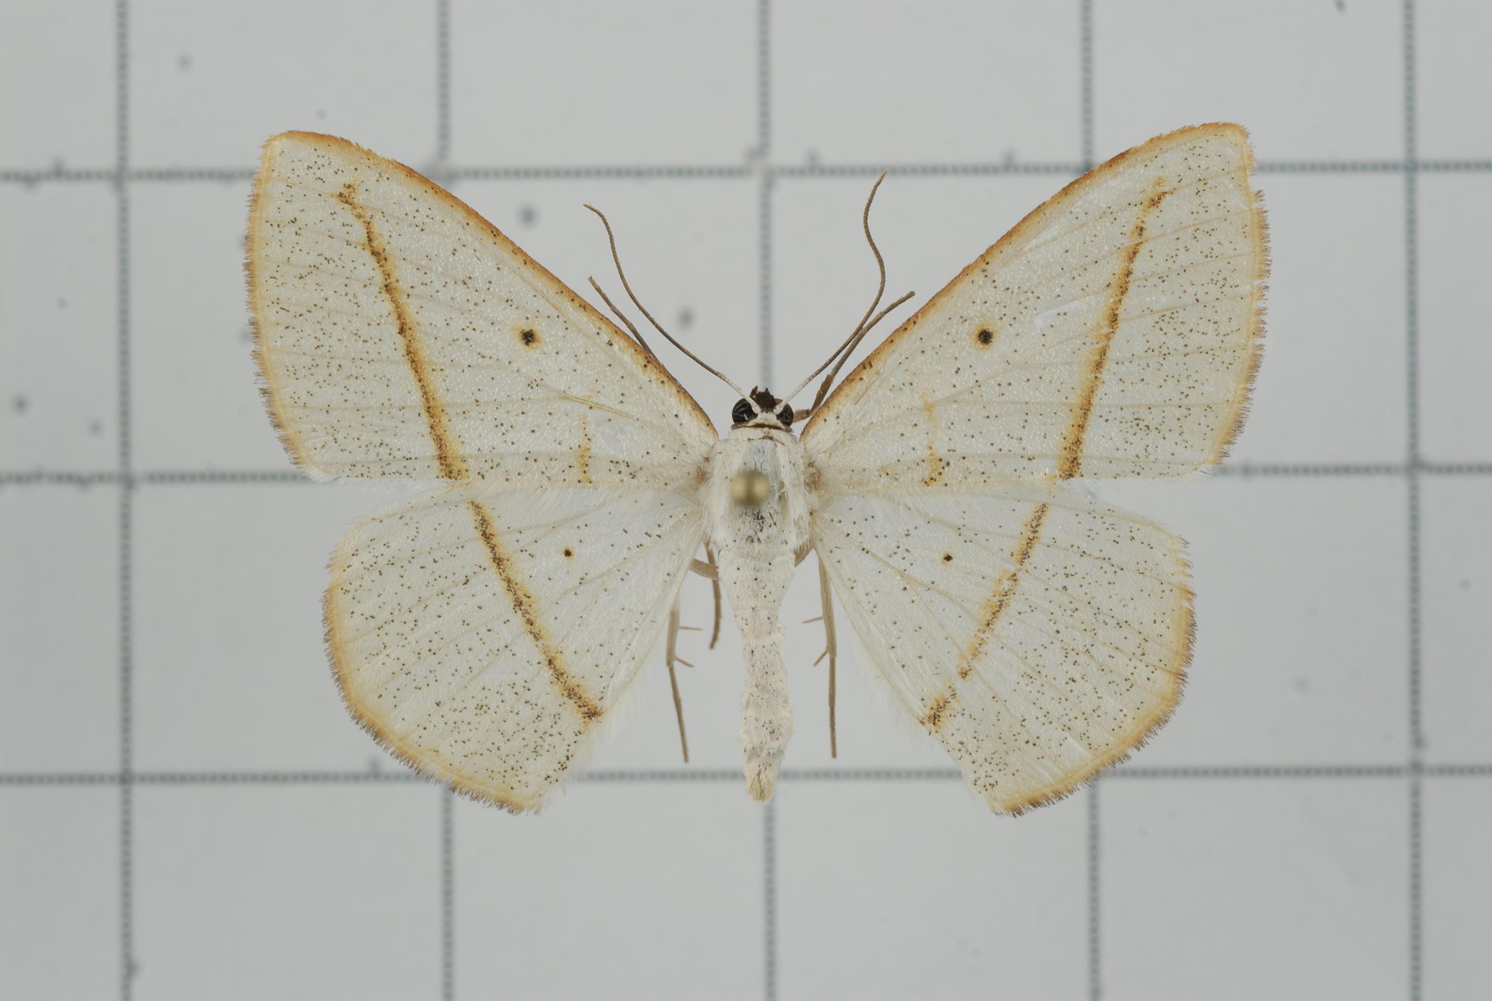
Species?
Lomographa inamata
